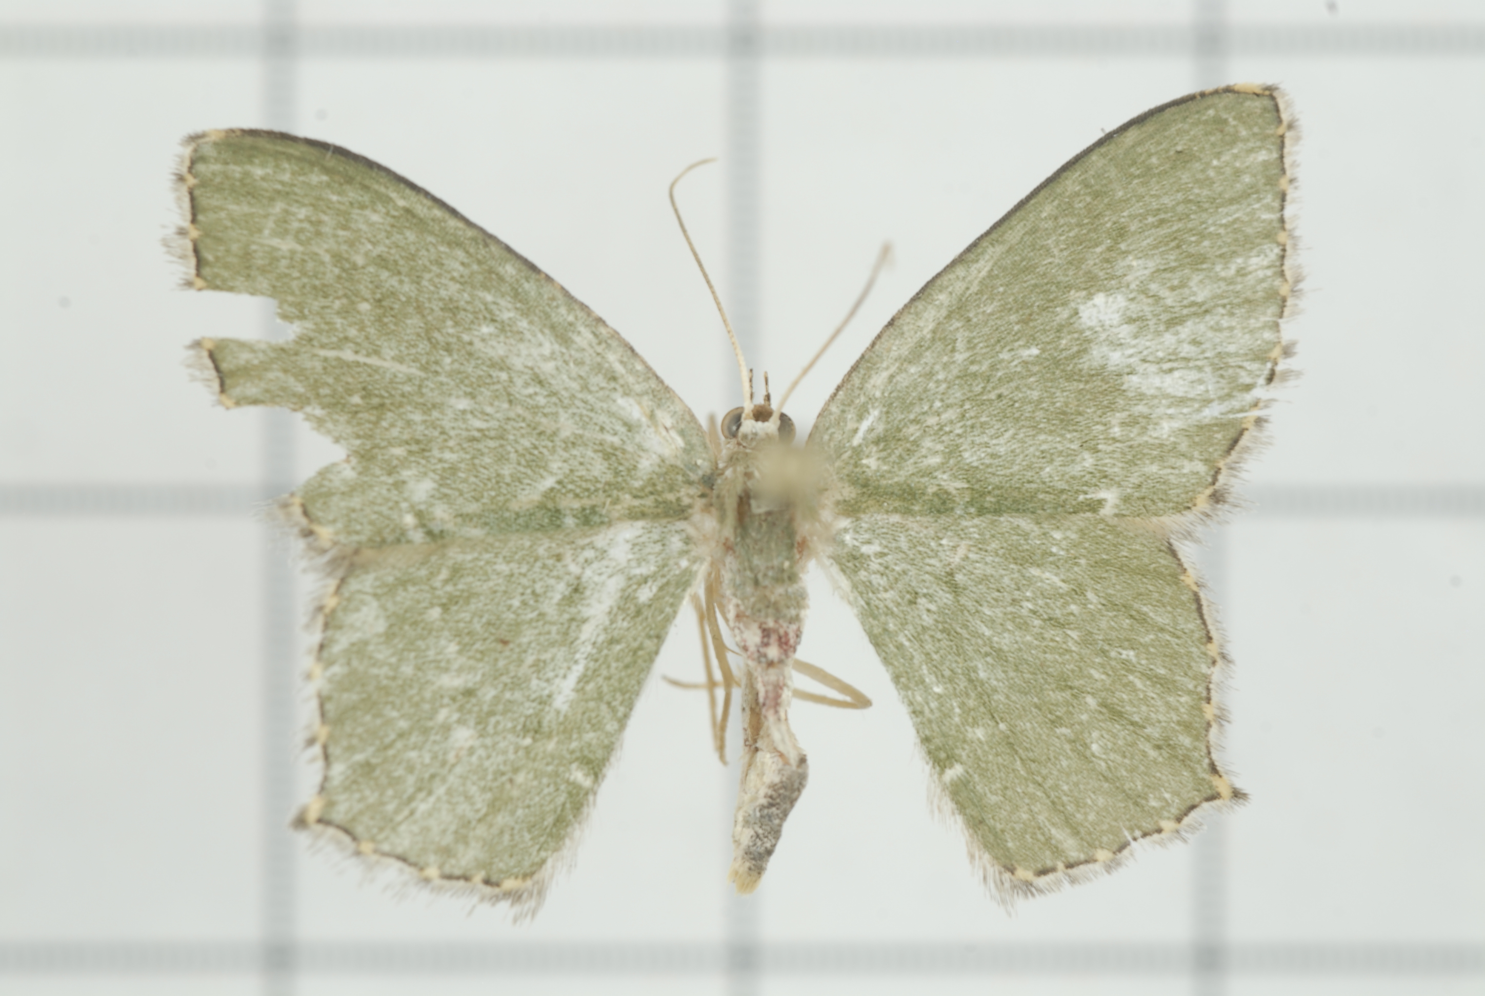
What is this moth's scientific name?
Hemithea pallidimunda
